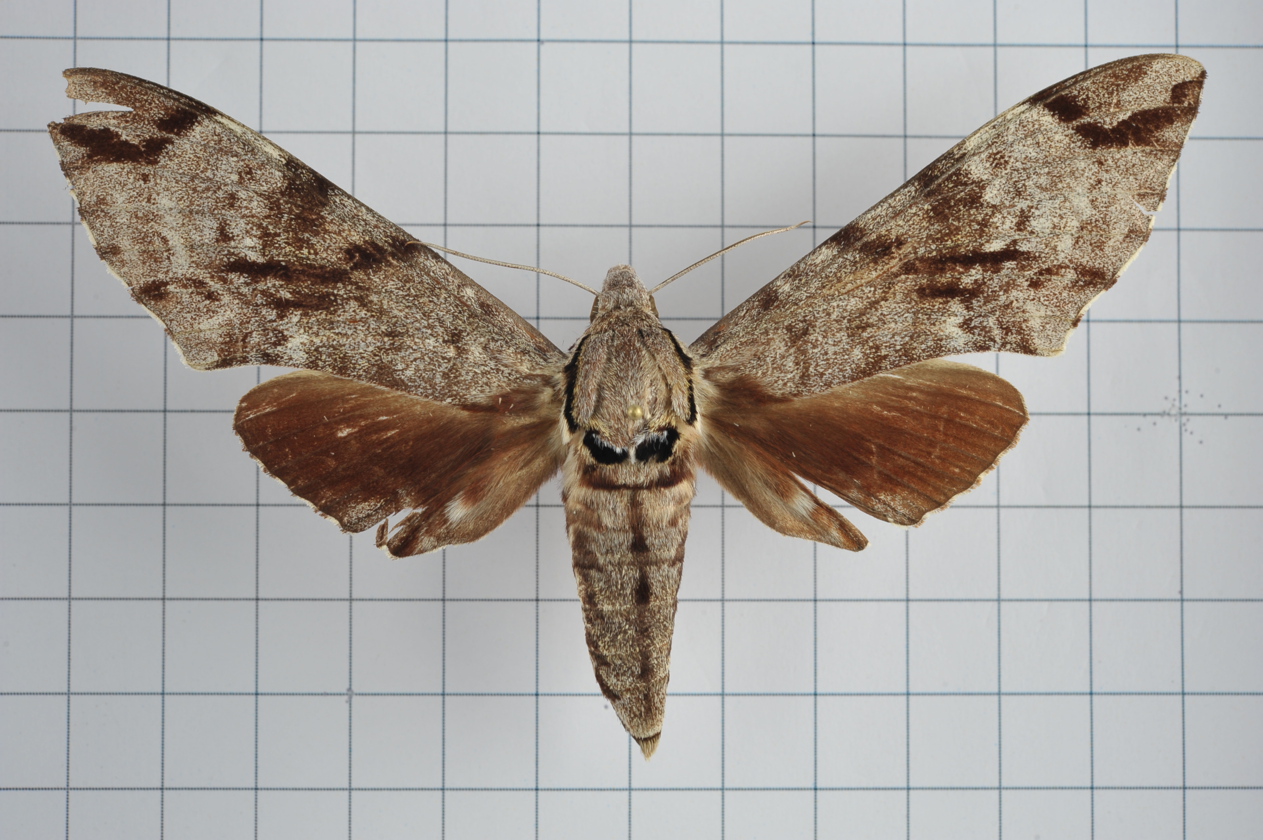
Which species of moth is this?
Notonagemia analis analis
